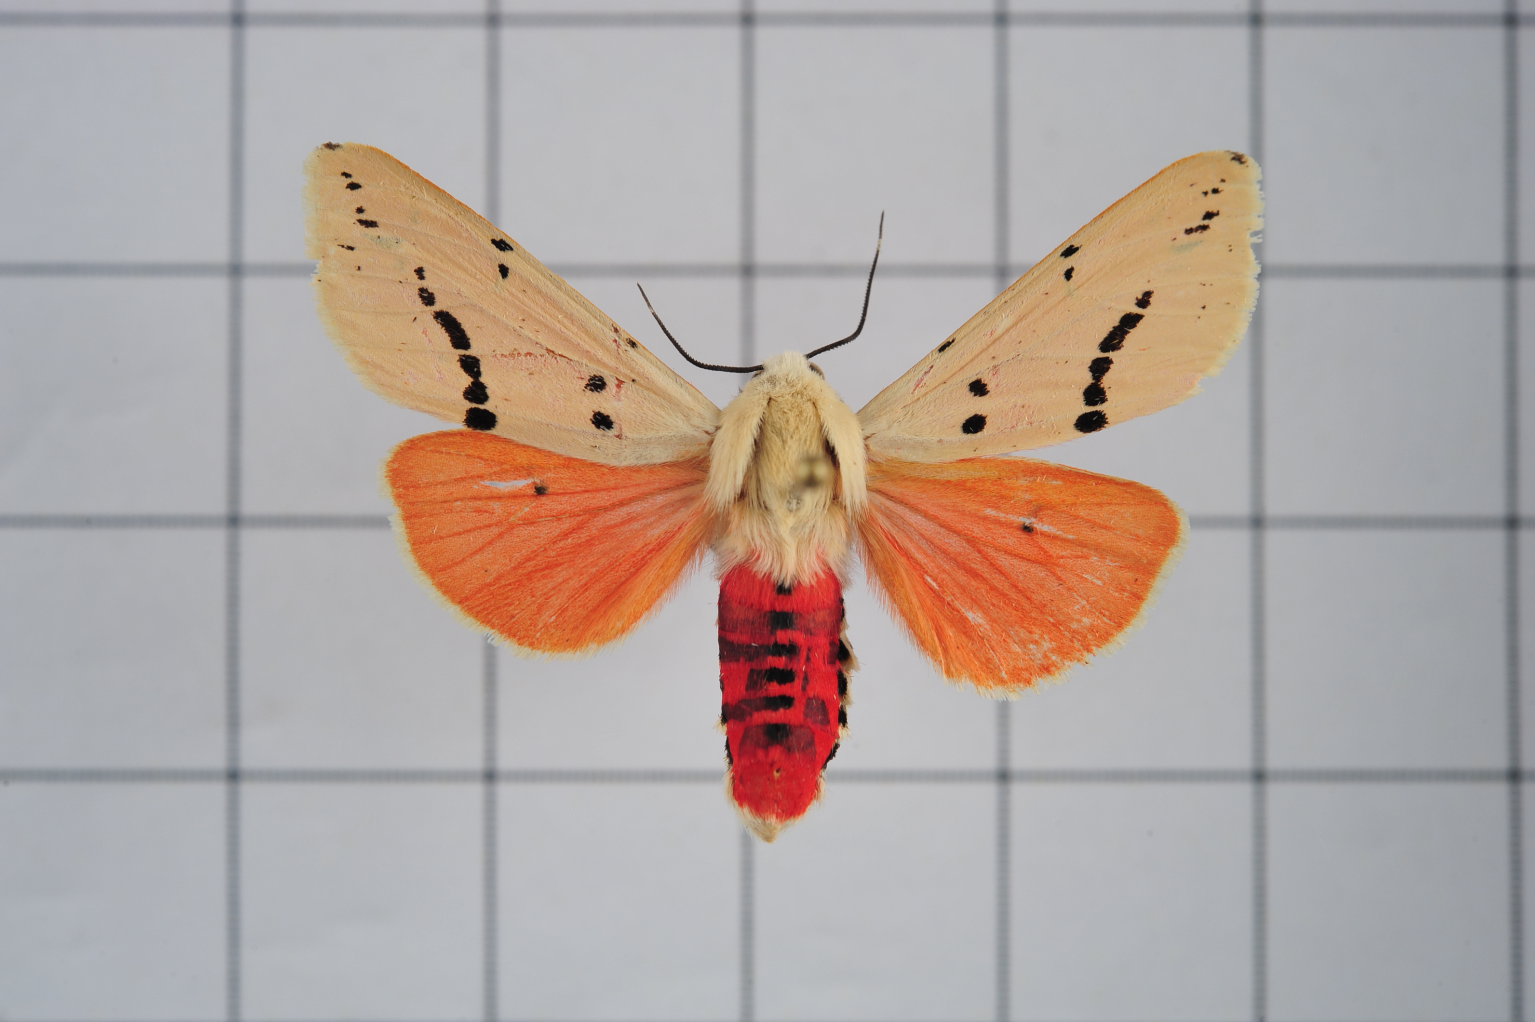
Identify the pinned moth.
Spilarctia subcarnea
